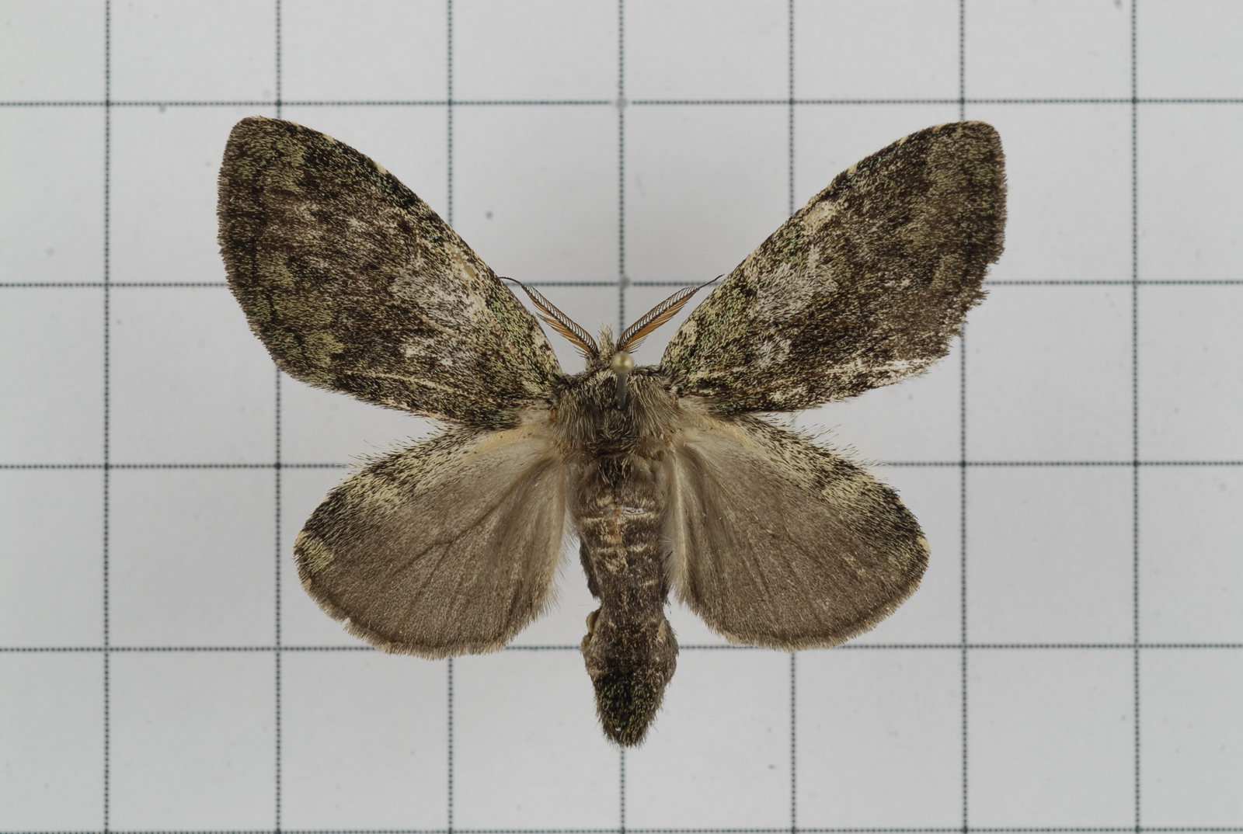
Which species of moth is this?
Syntypistis viridipicta
